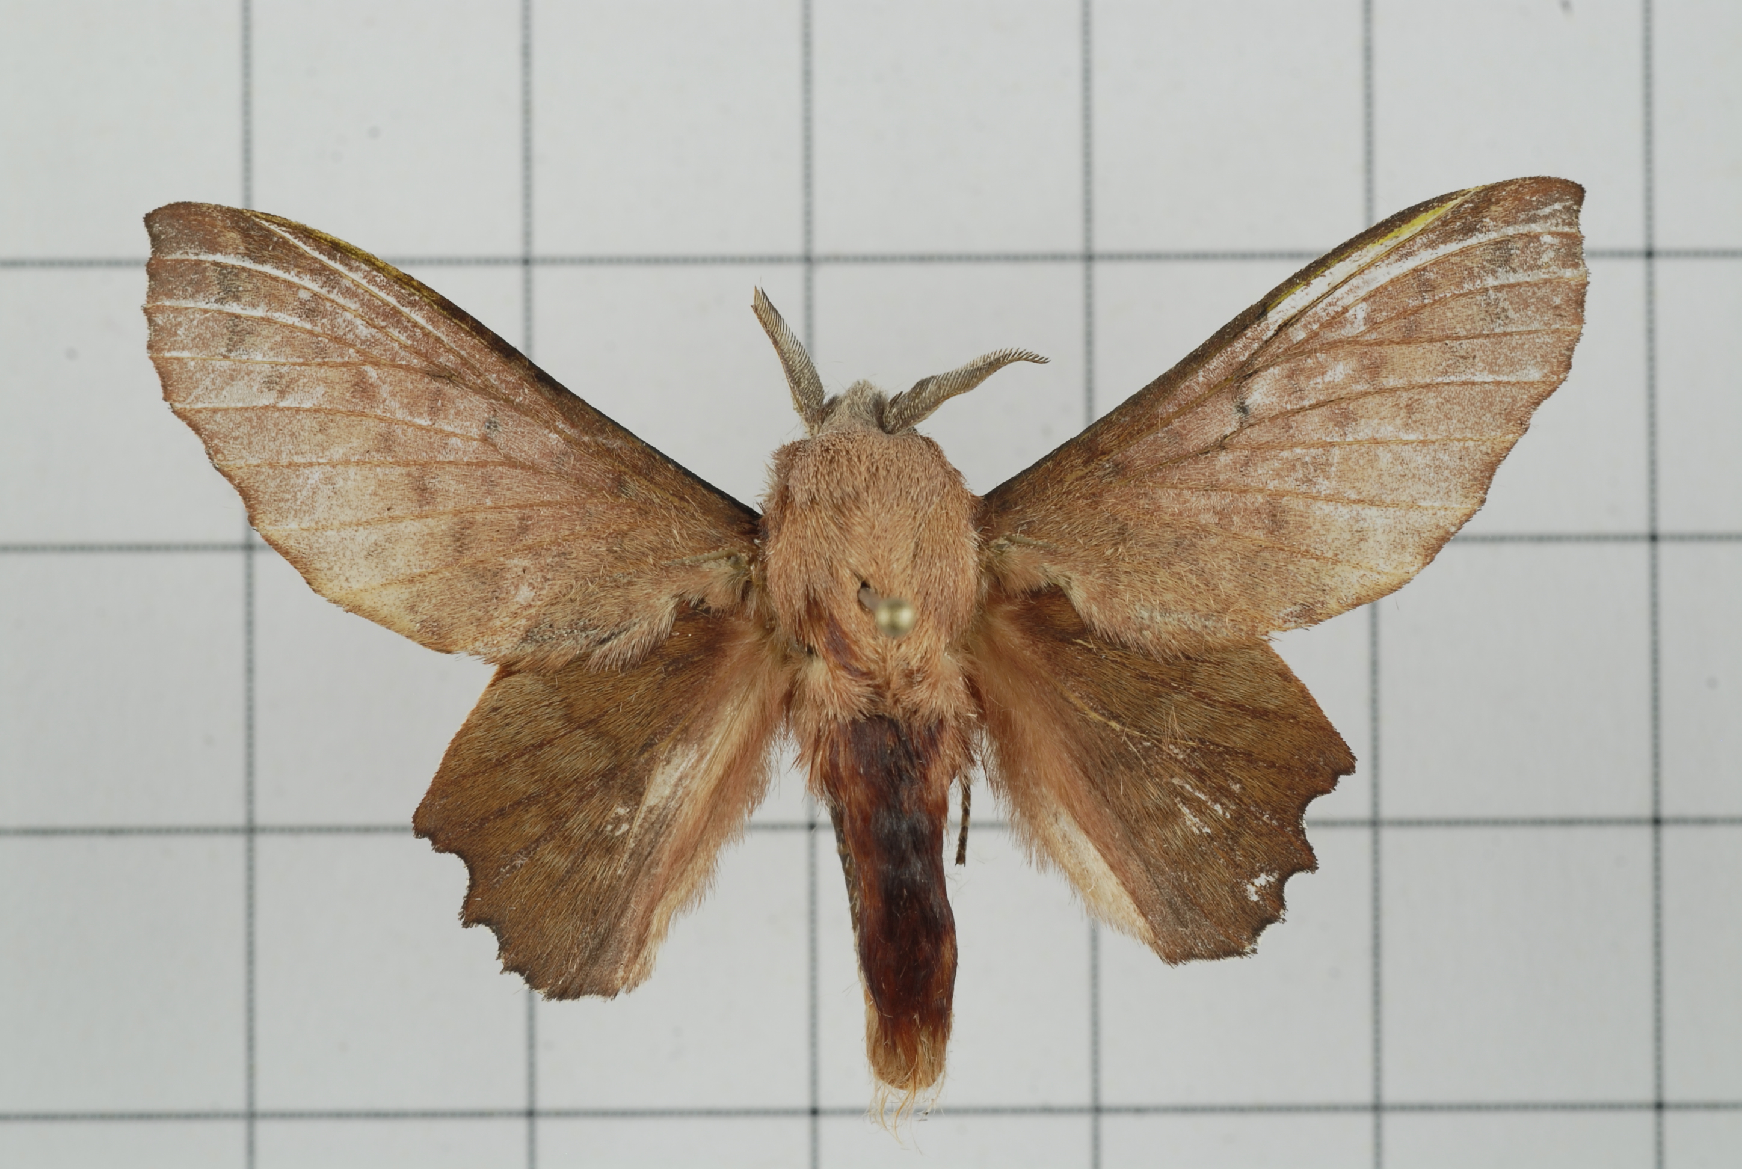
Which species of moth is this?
Paradoxopla sinuata taiwana
